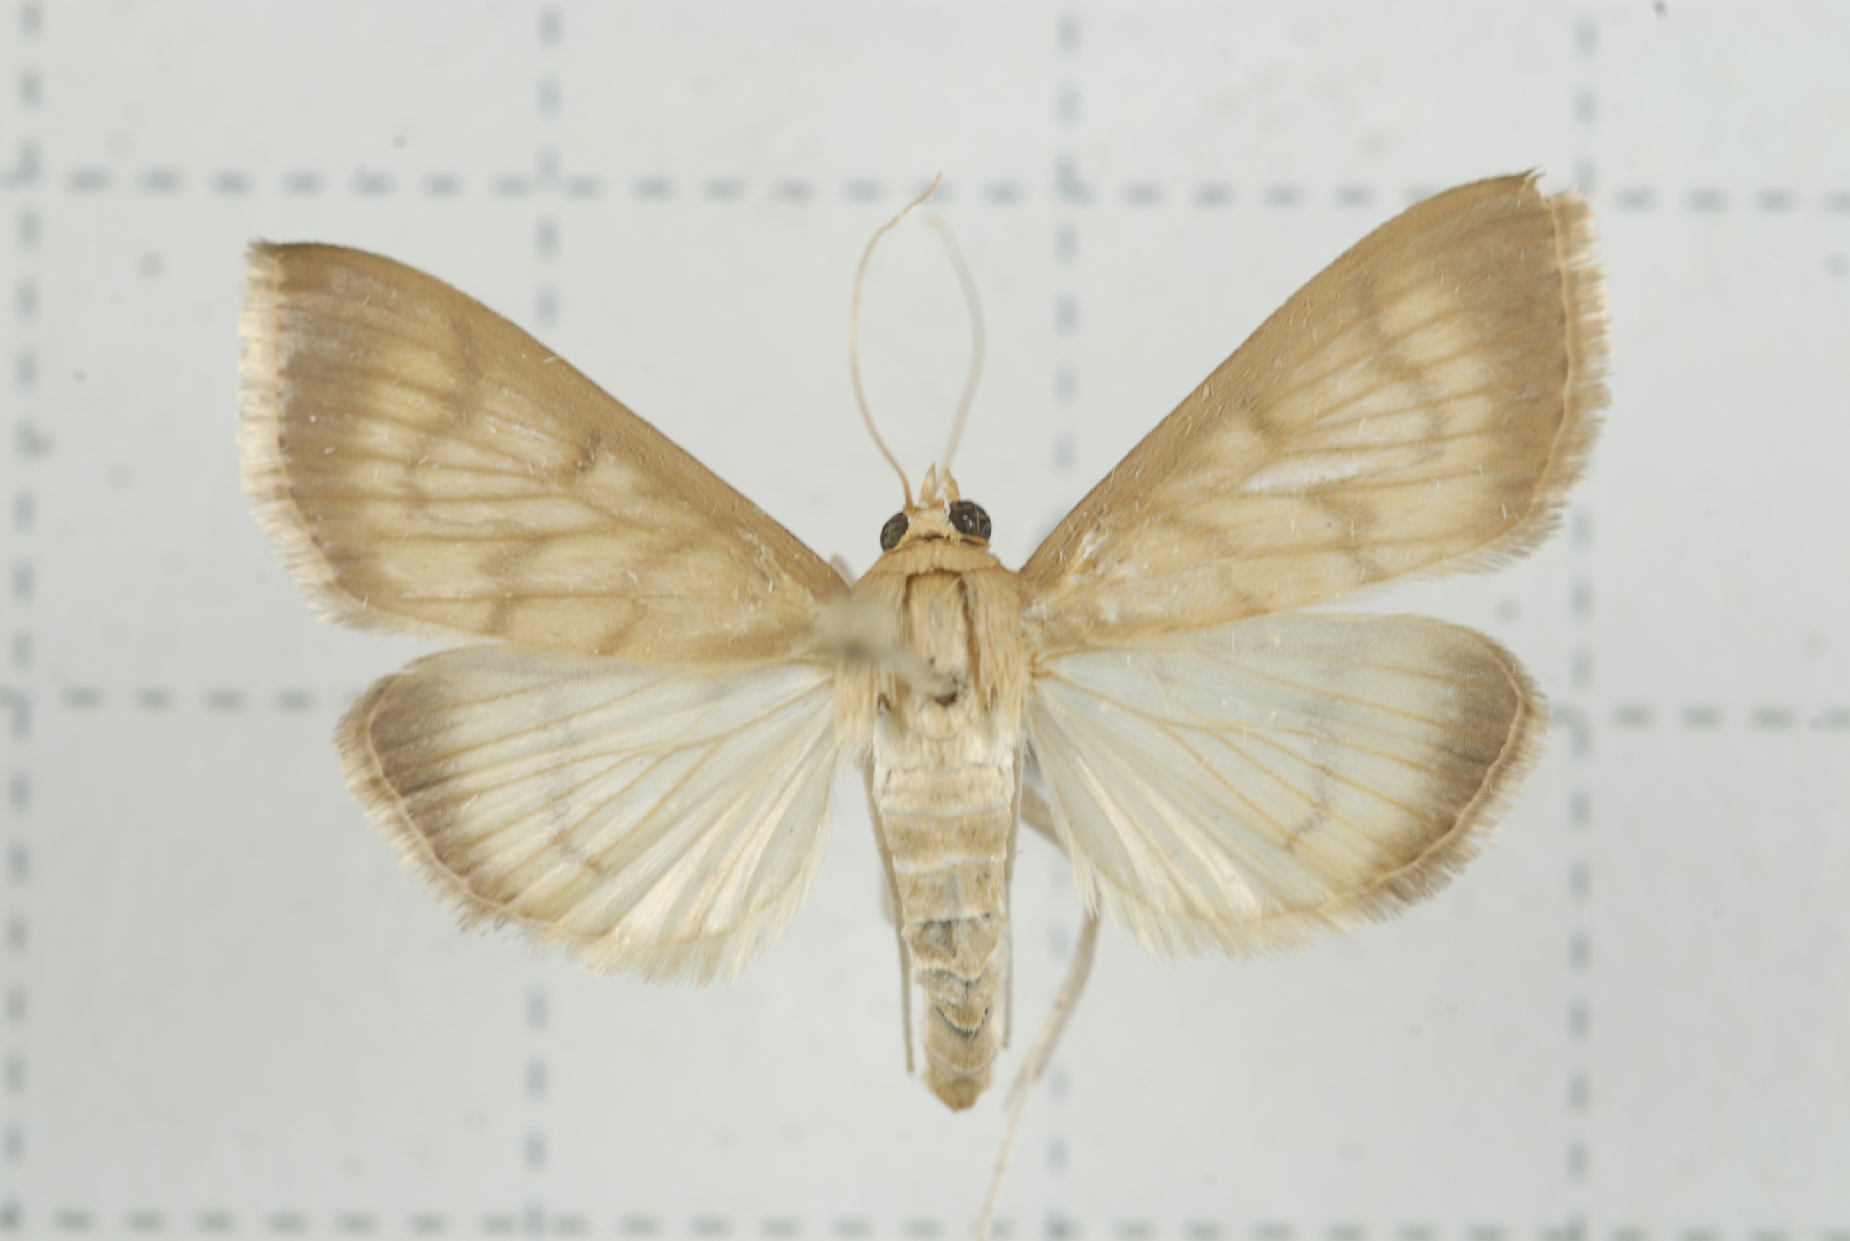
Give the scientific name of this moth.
Crypsiptya coclesalis
